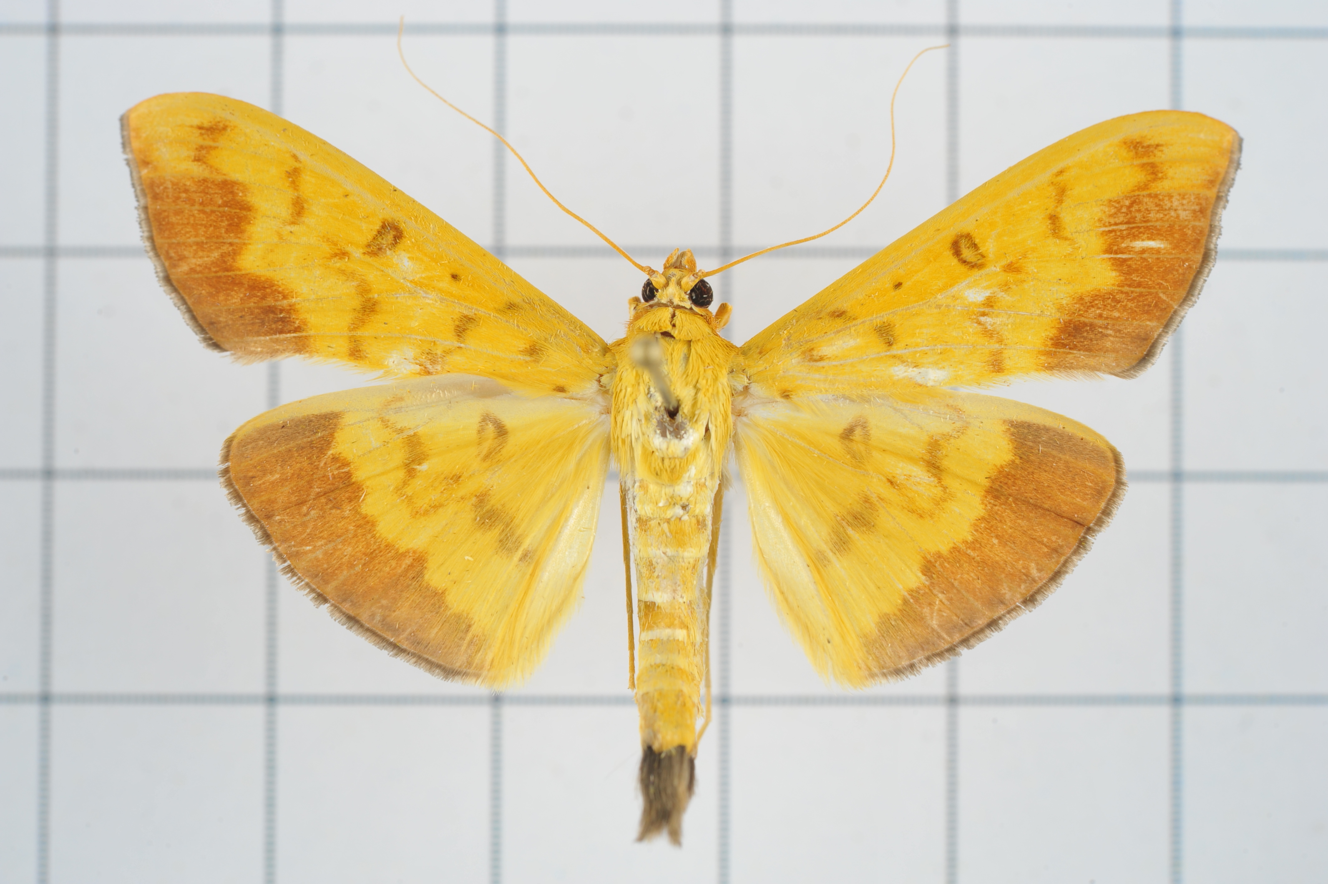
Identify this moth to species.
Botyodes asialis
